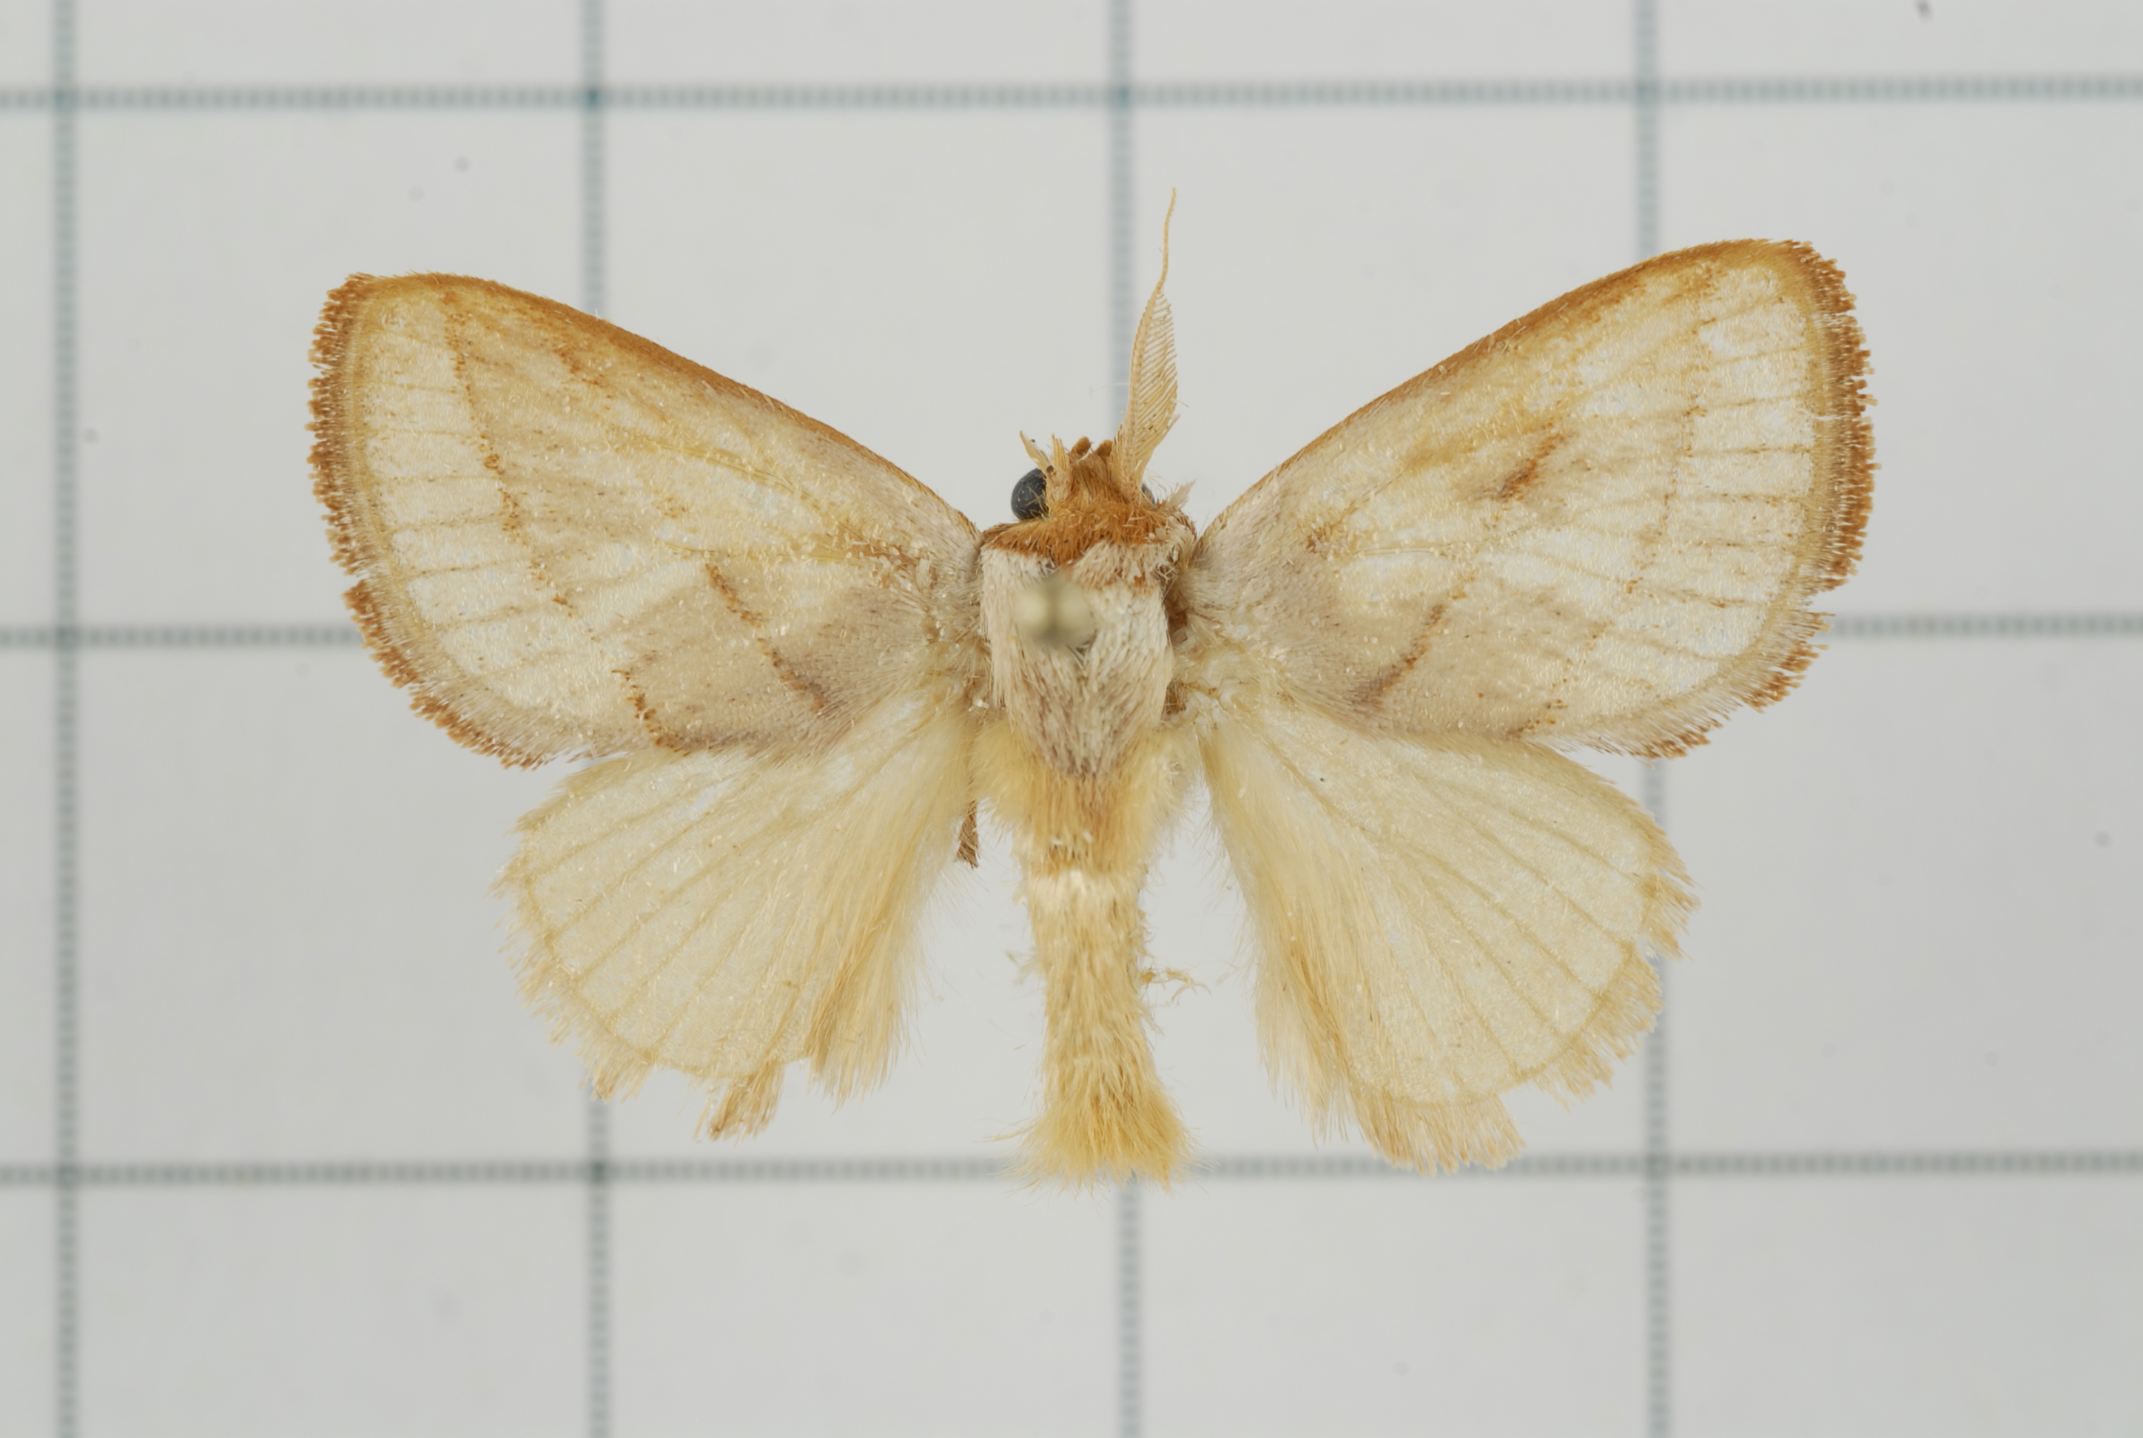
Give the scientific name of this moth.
Cania heppneri
